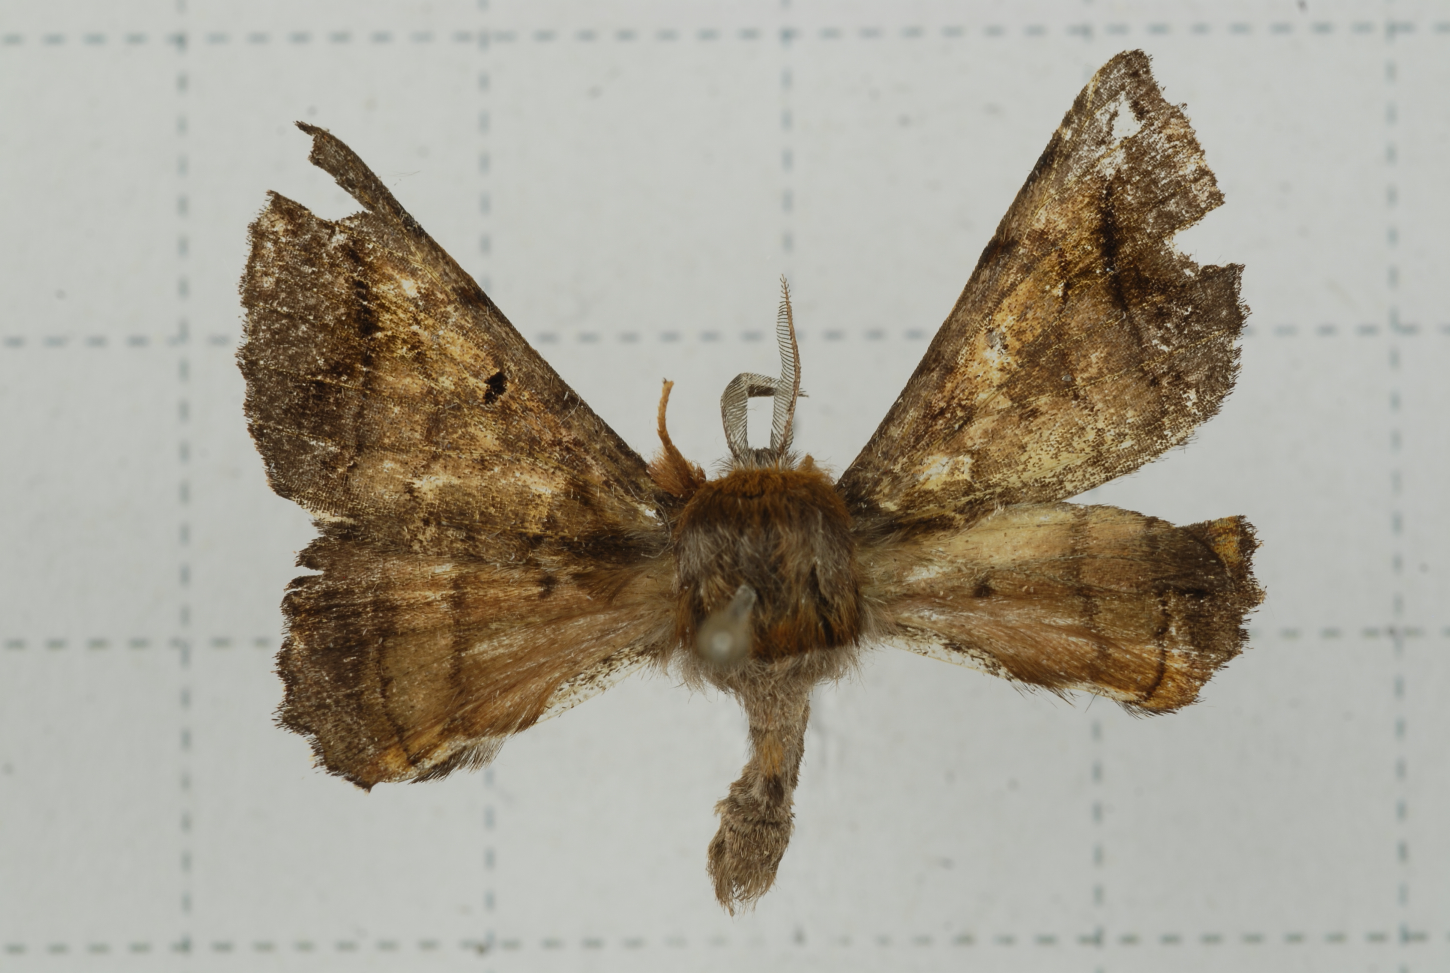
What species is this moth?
Prismosticta fenestrata
